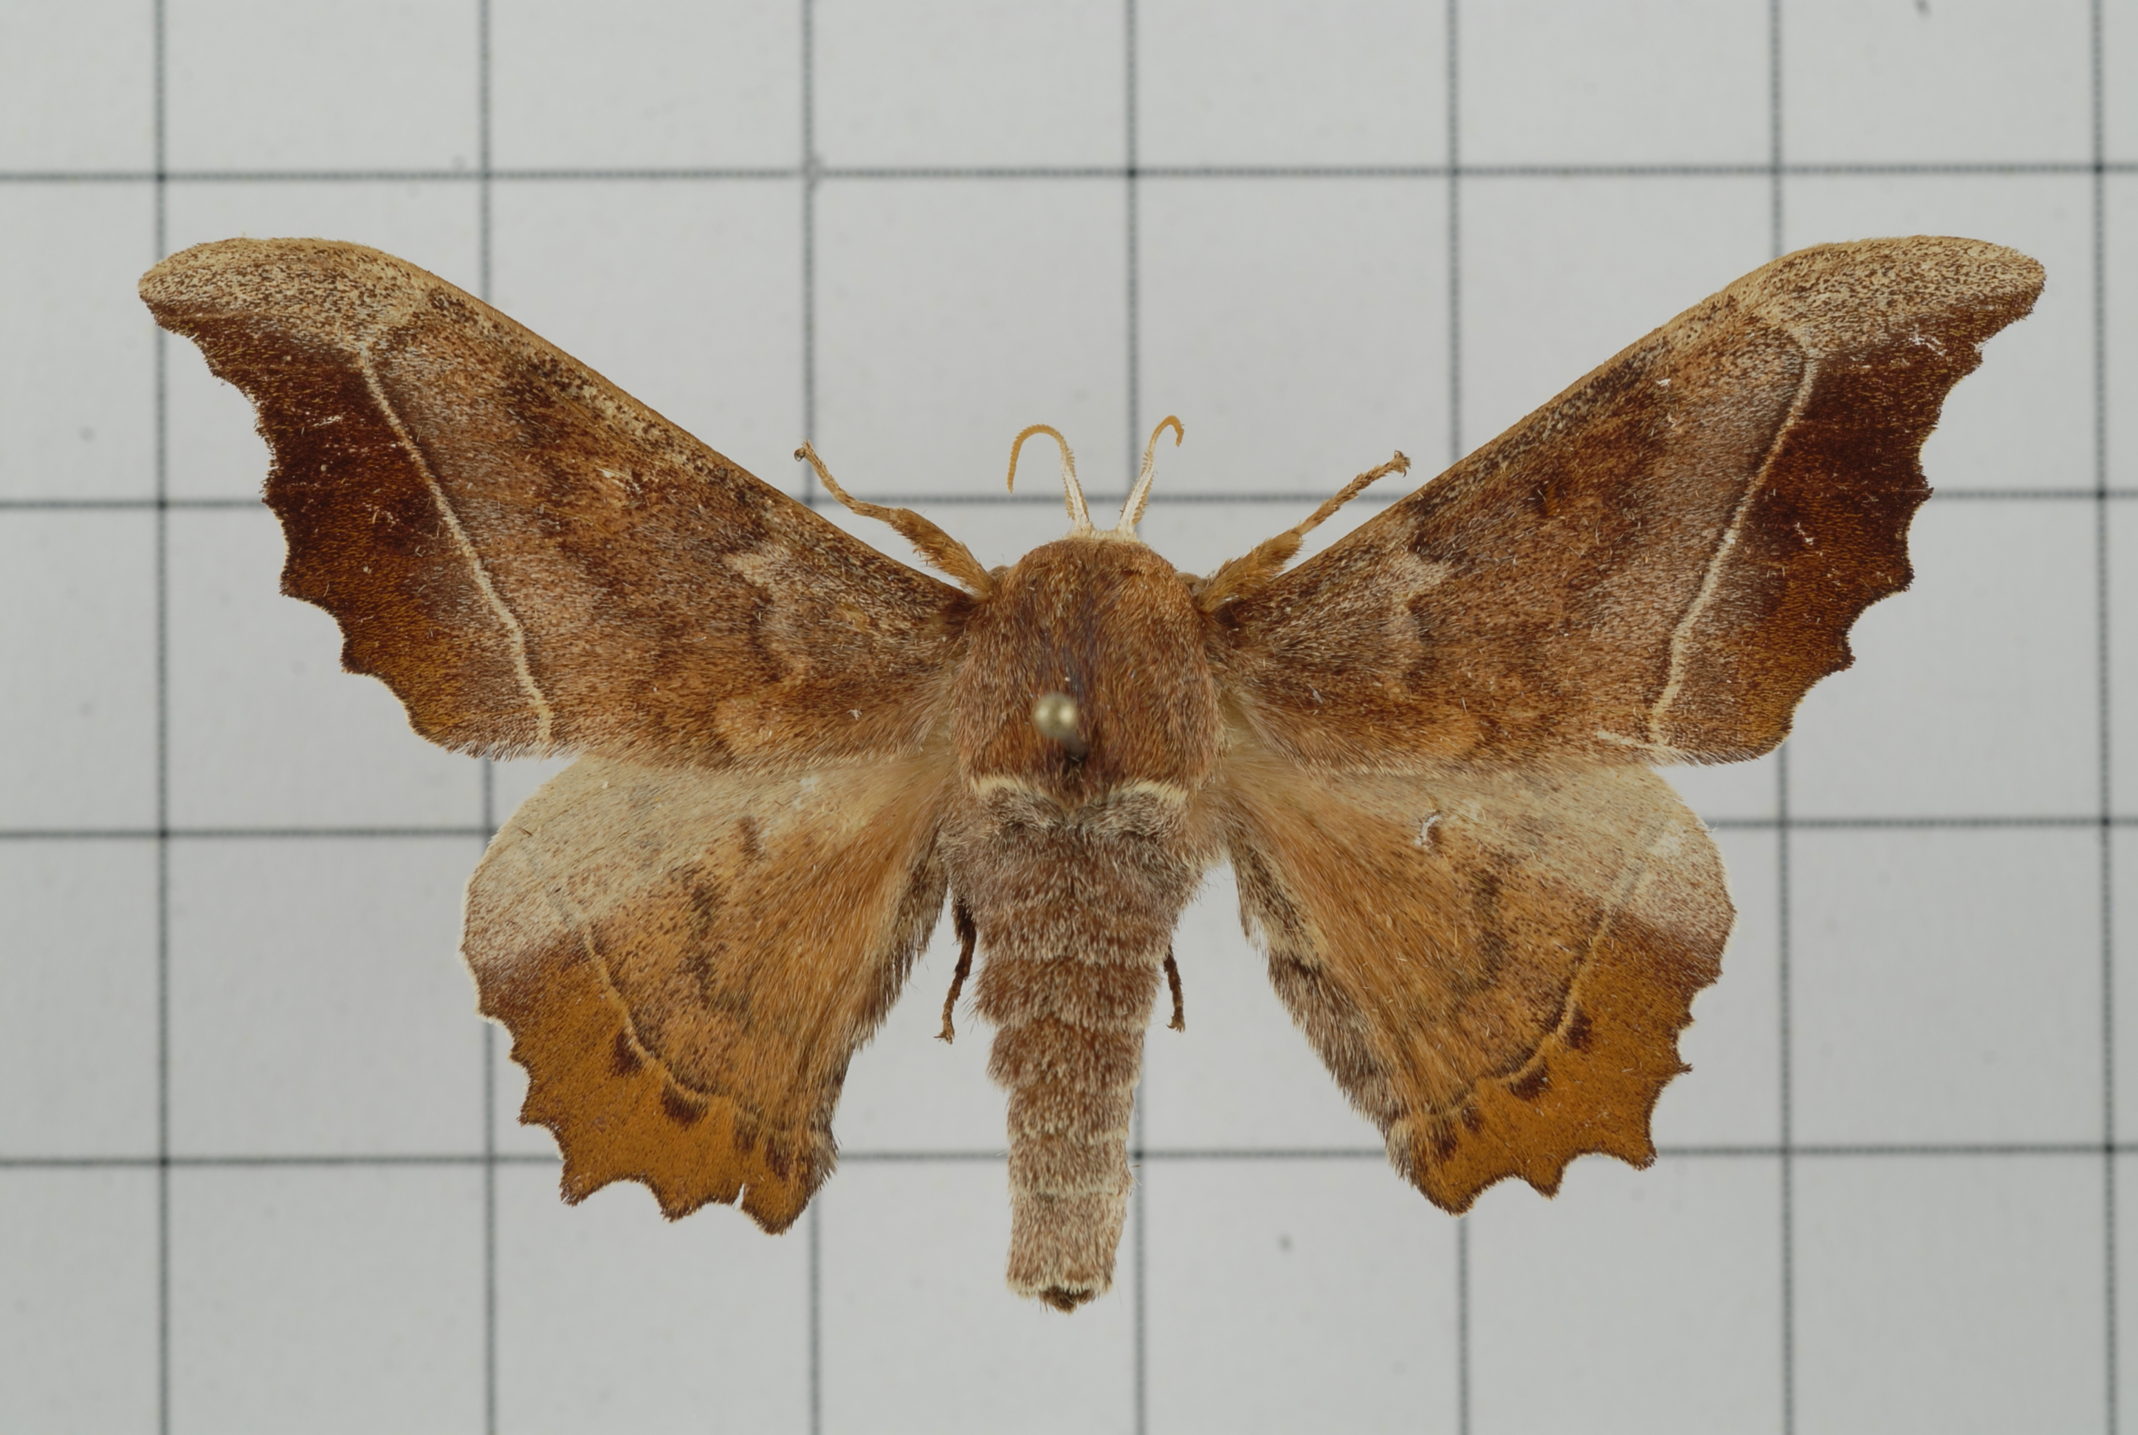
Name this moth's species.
Oberthueria formosibia
